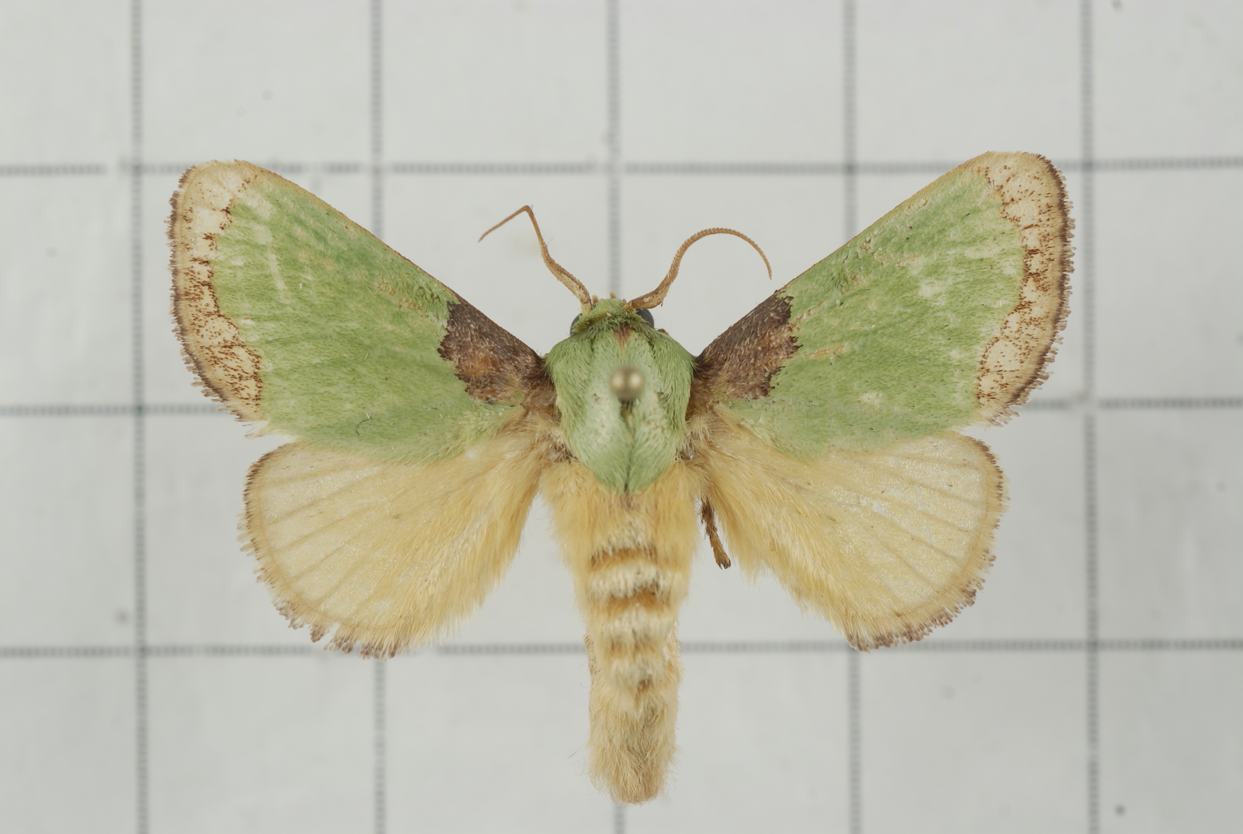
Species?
Parasa consocia
